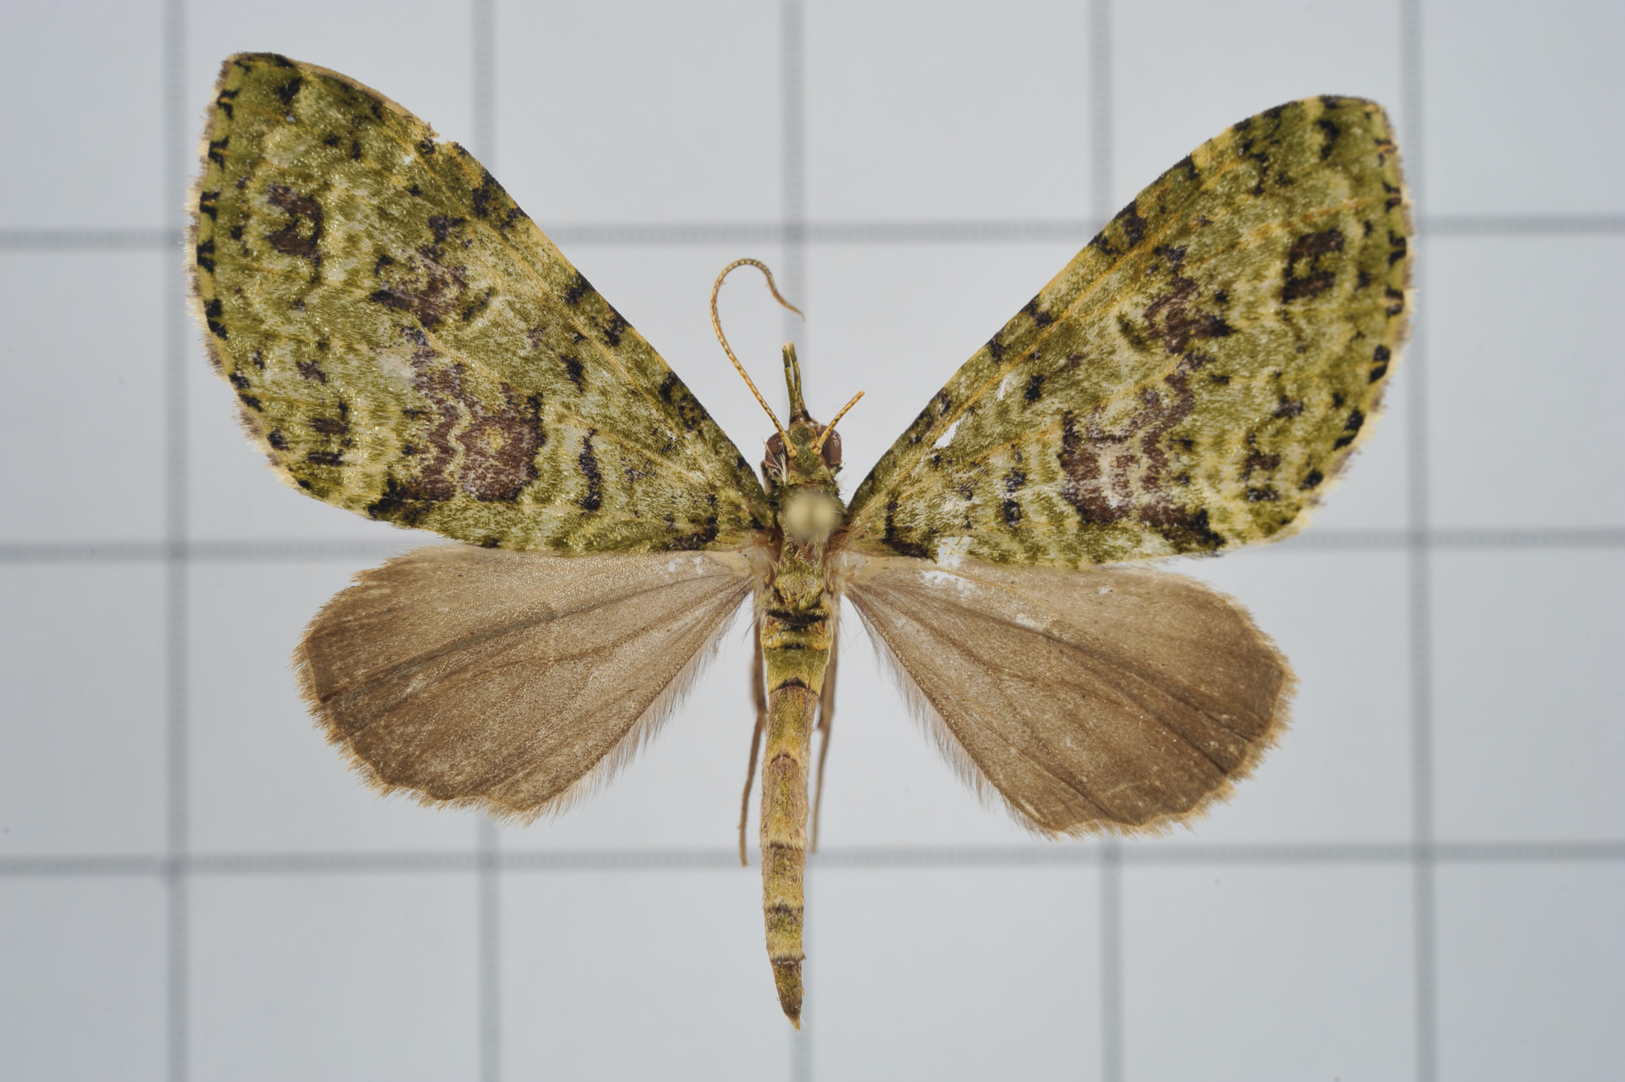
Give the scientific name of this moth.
Hypocometa clauda
